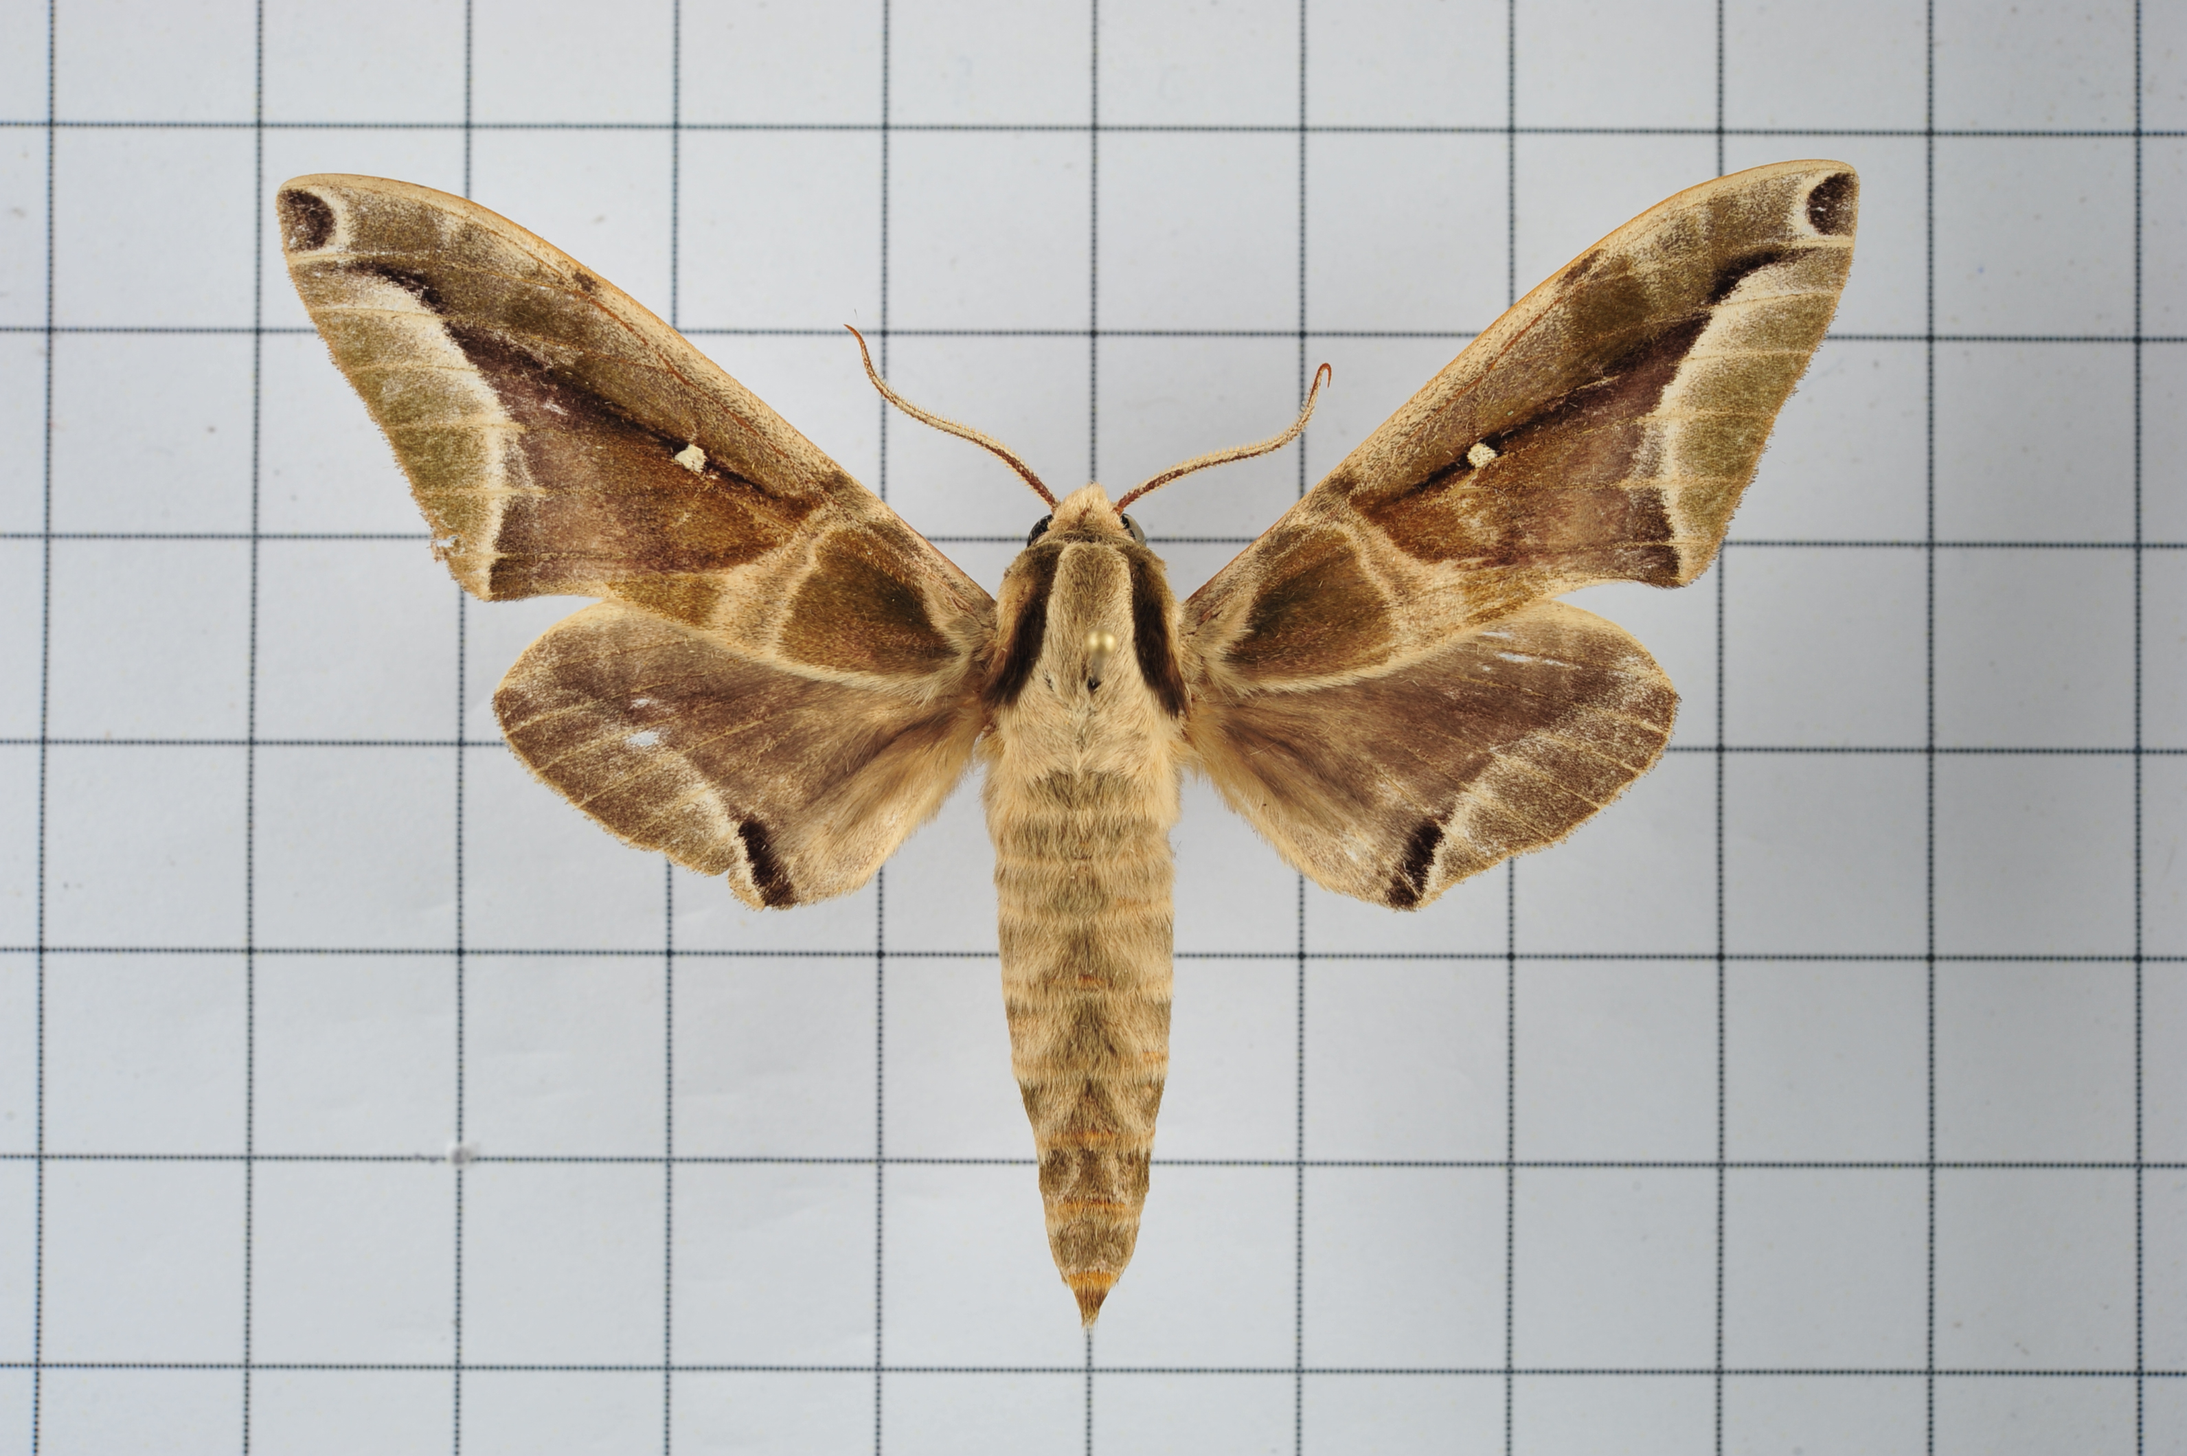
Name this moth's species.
Parum colligata
